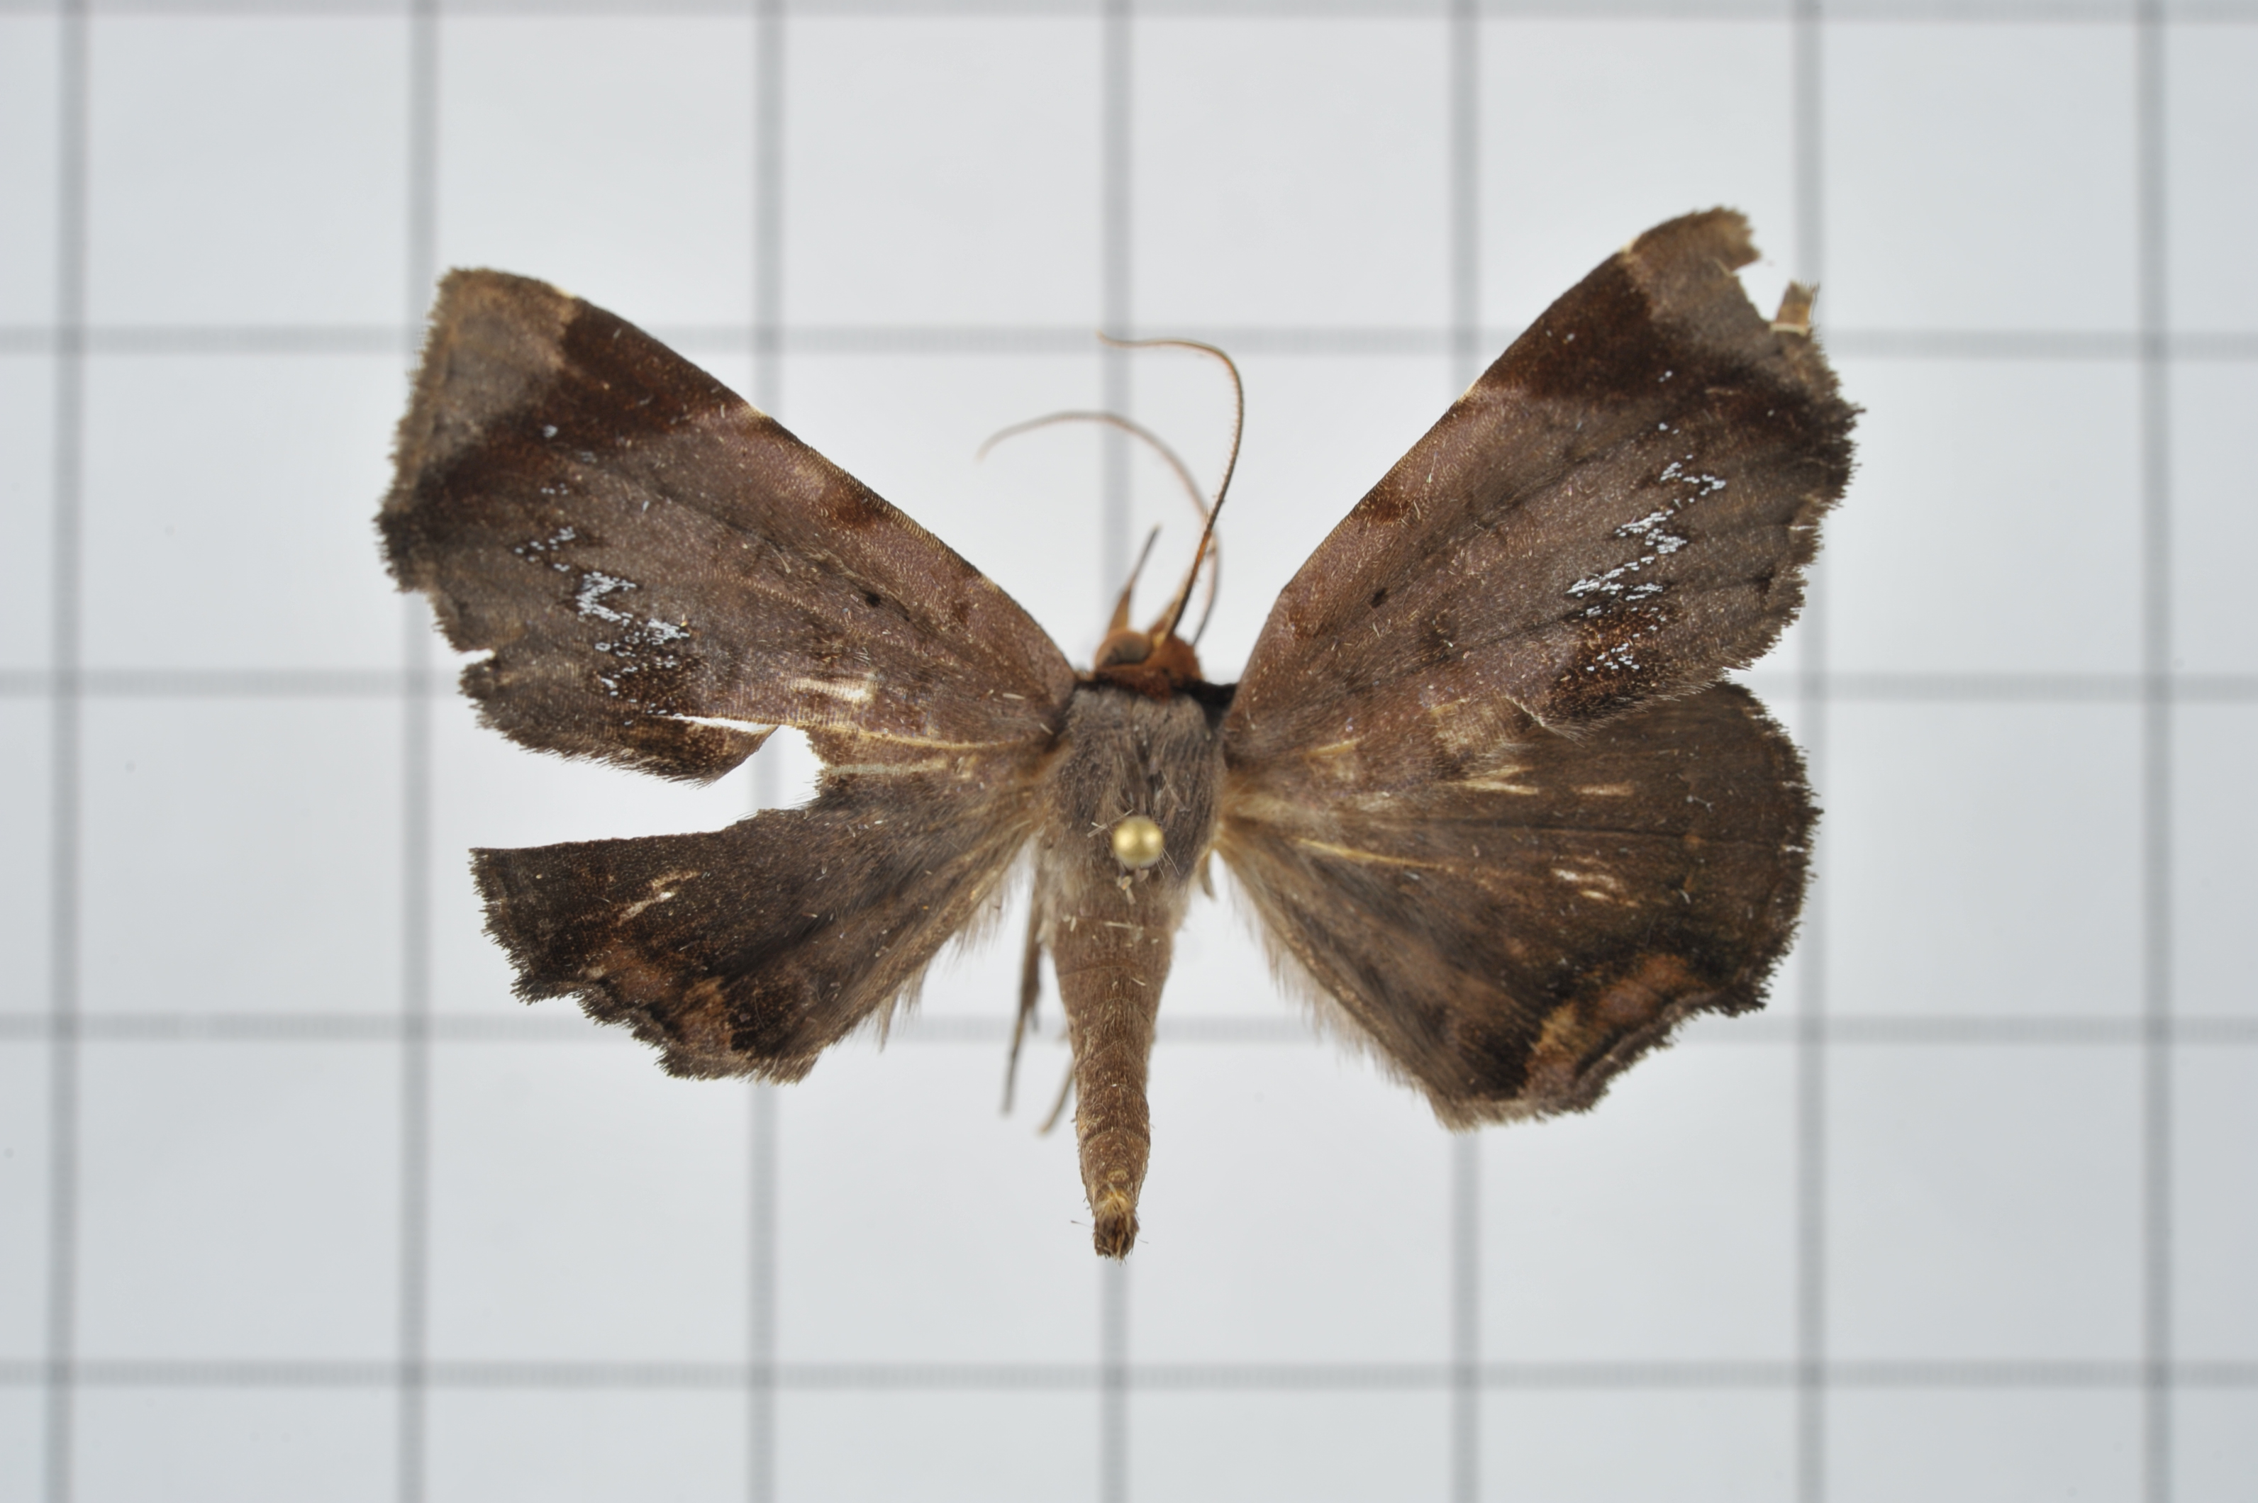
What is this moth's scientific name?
Mecodina albodentata
